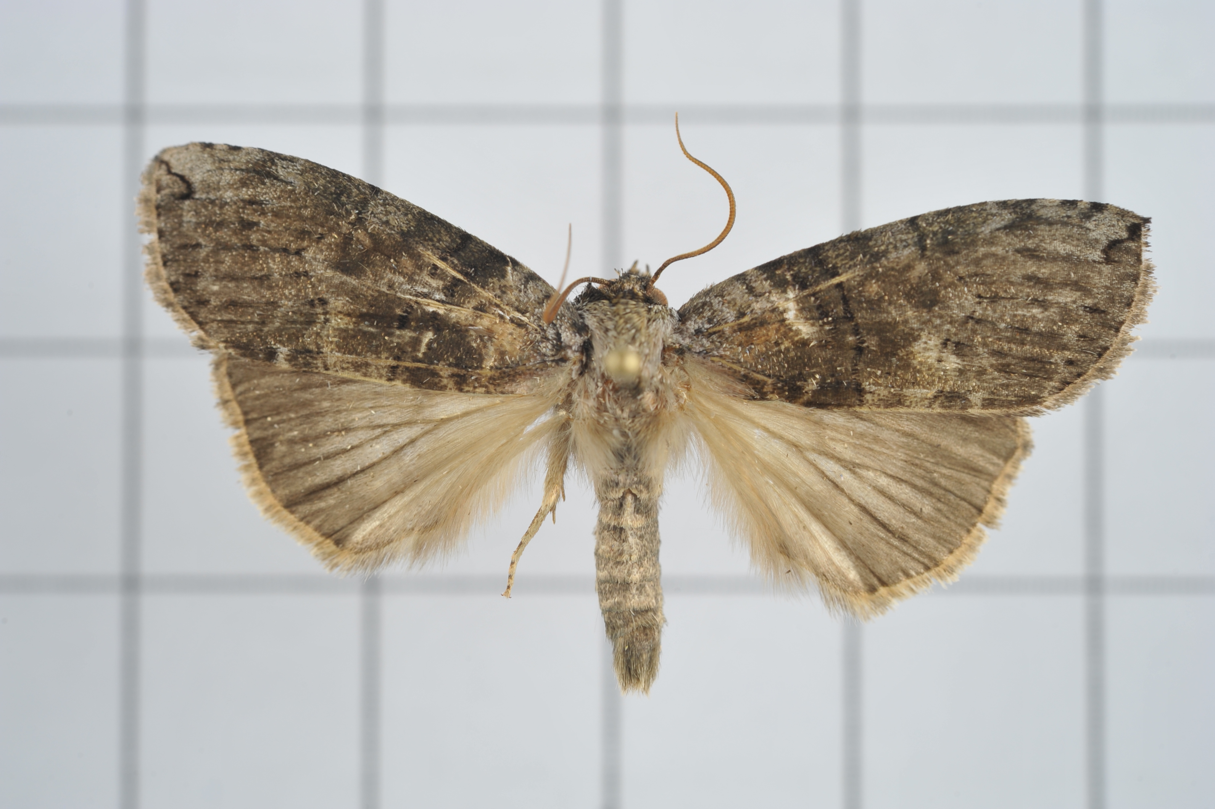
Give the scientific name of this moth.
Horipsestis aenea aenea
